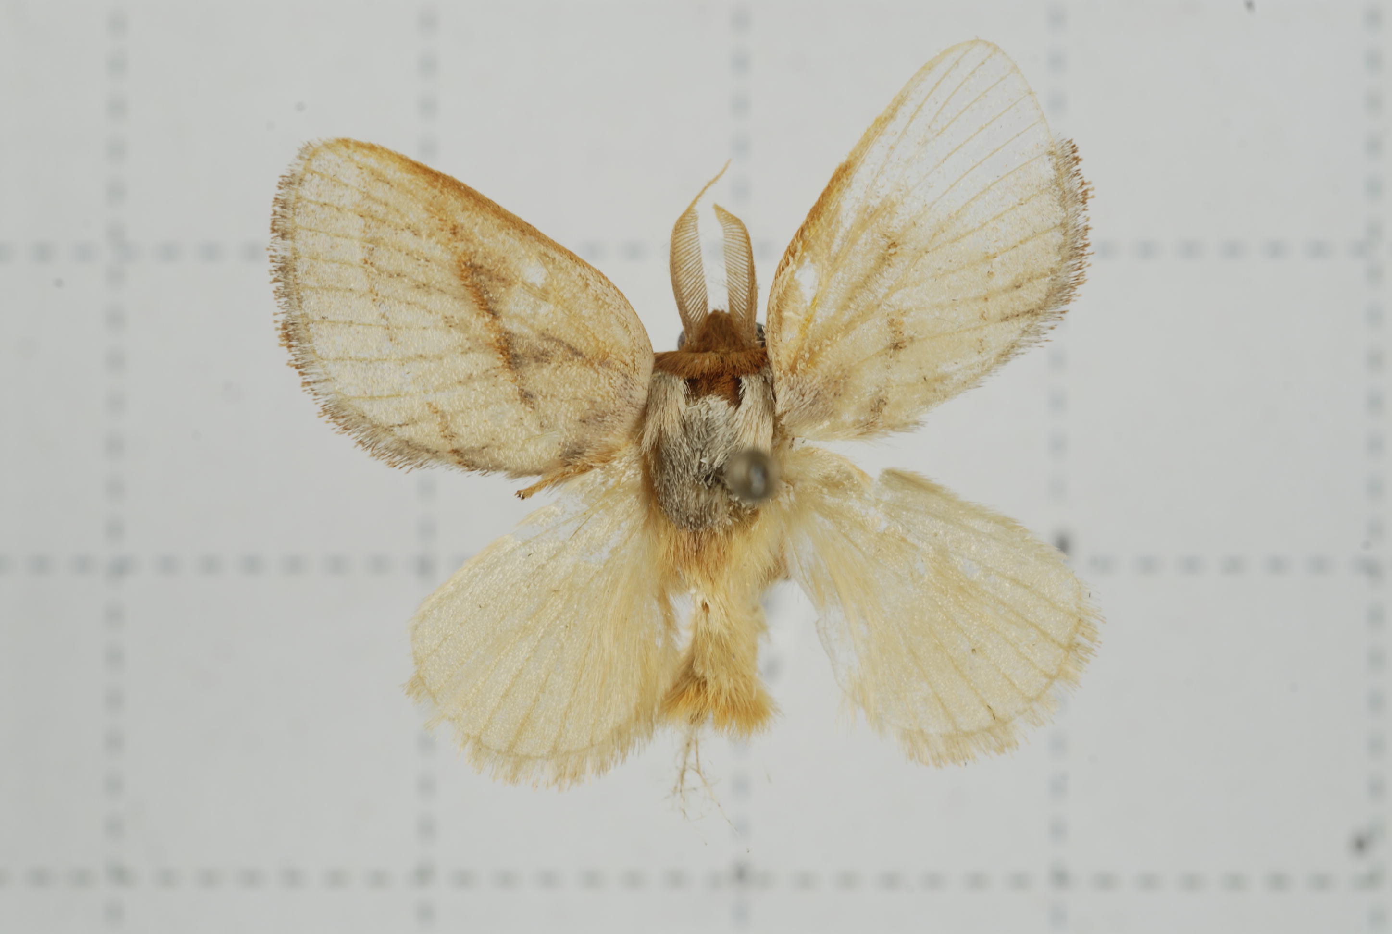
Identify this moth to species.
Cania heppneri
